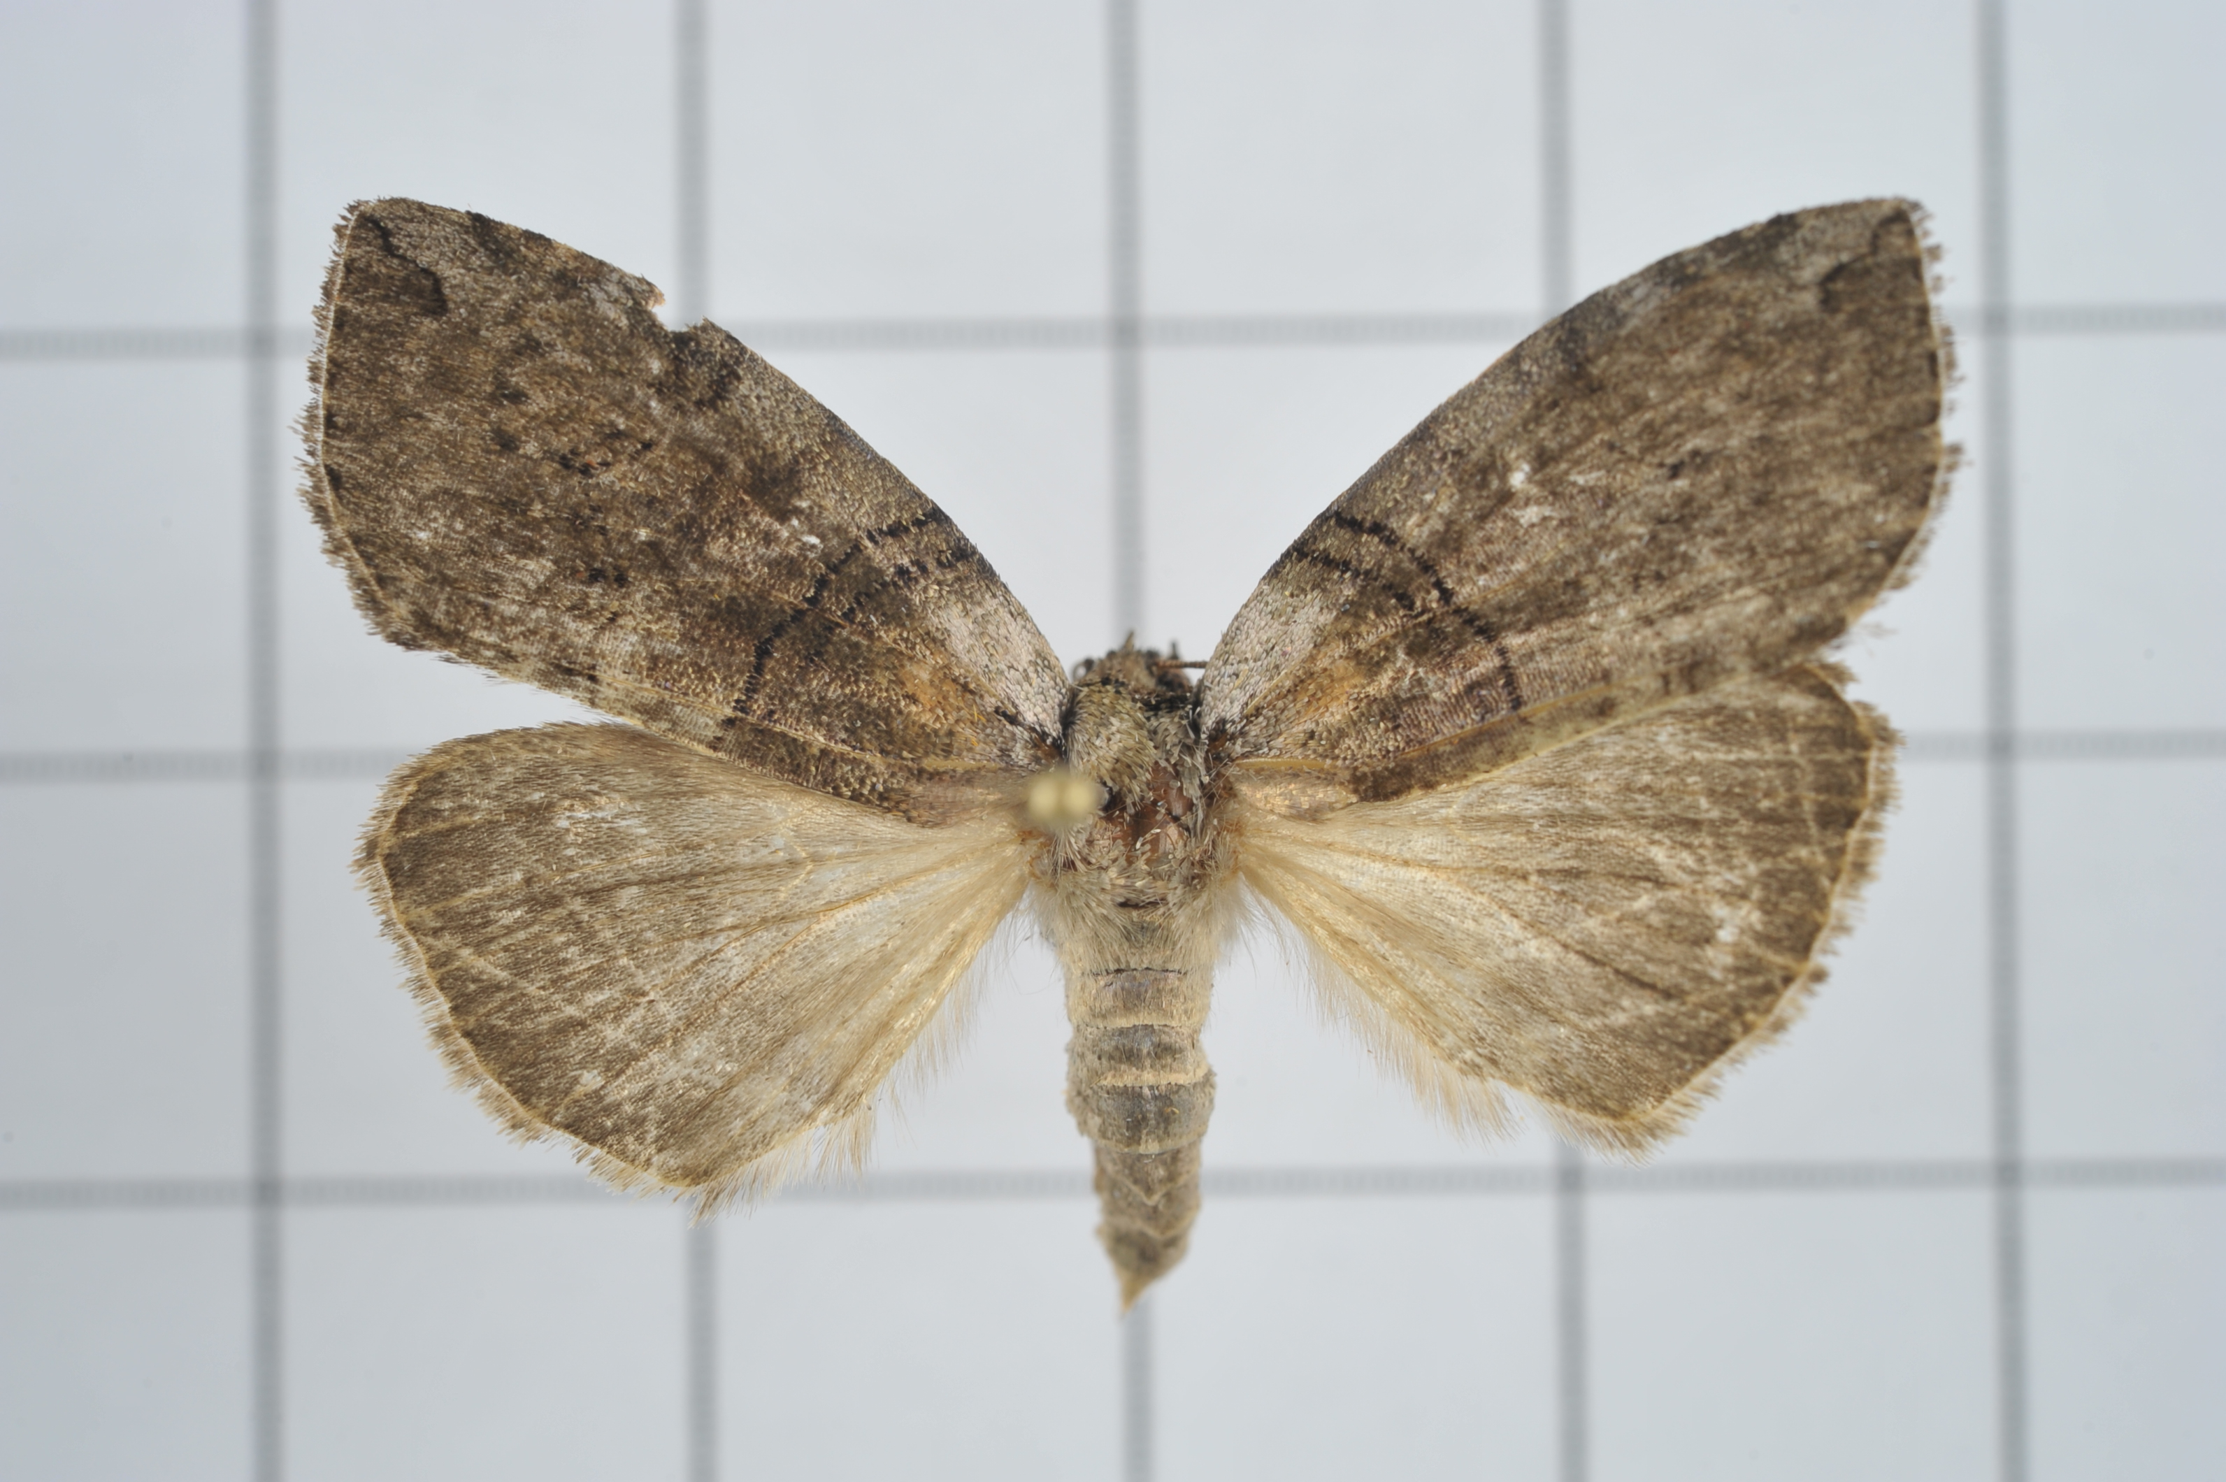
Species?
Horipsestis aenea aenea
